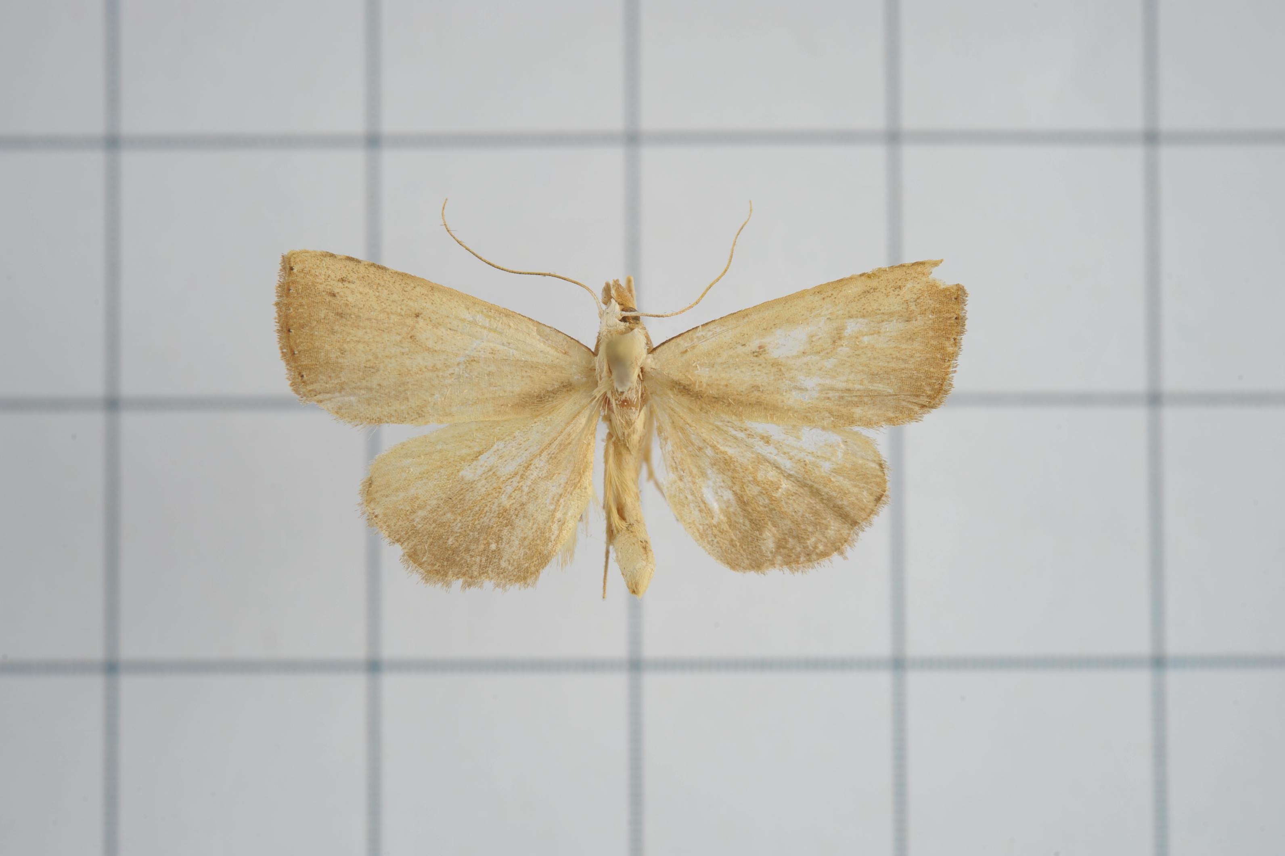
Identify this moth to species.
Rivula aequalis
